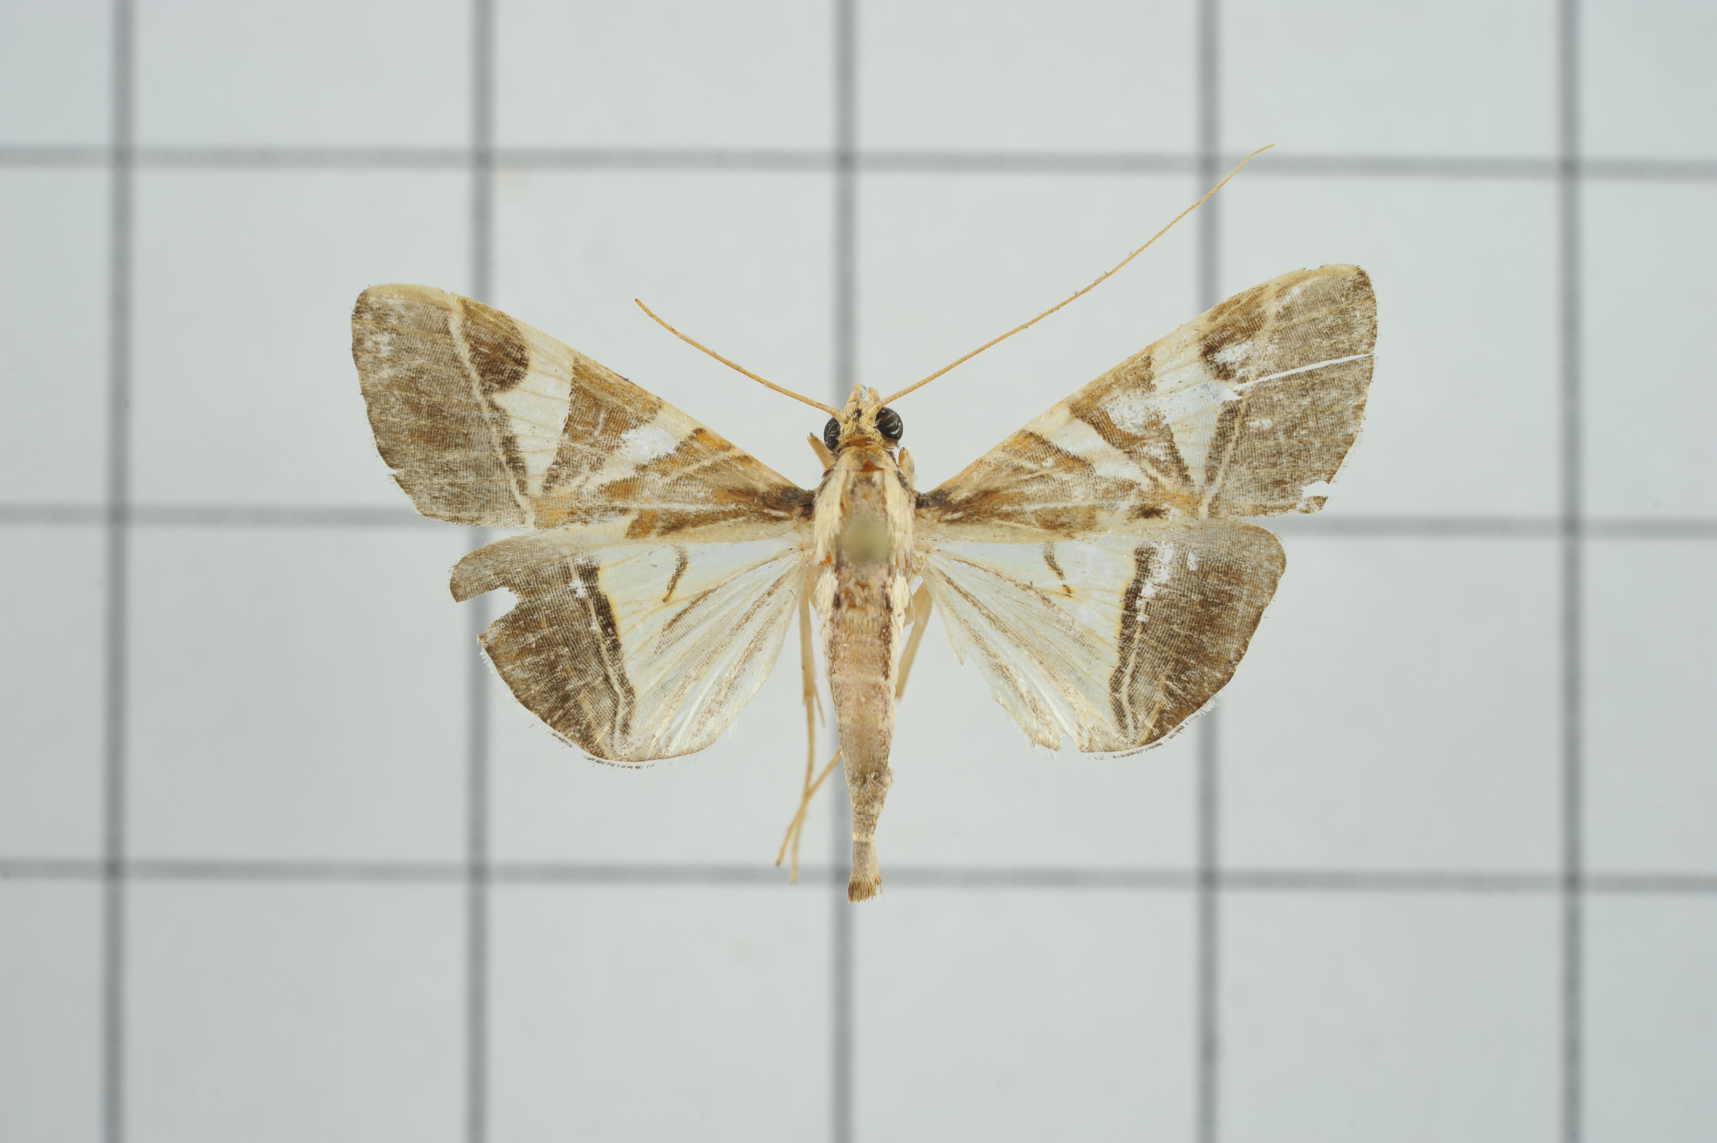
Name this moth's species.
Agrioglypta itysalis
